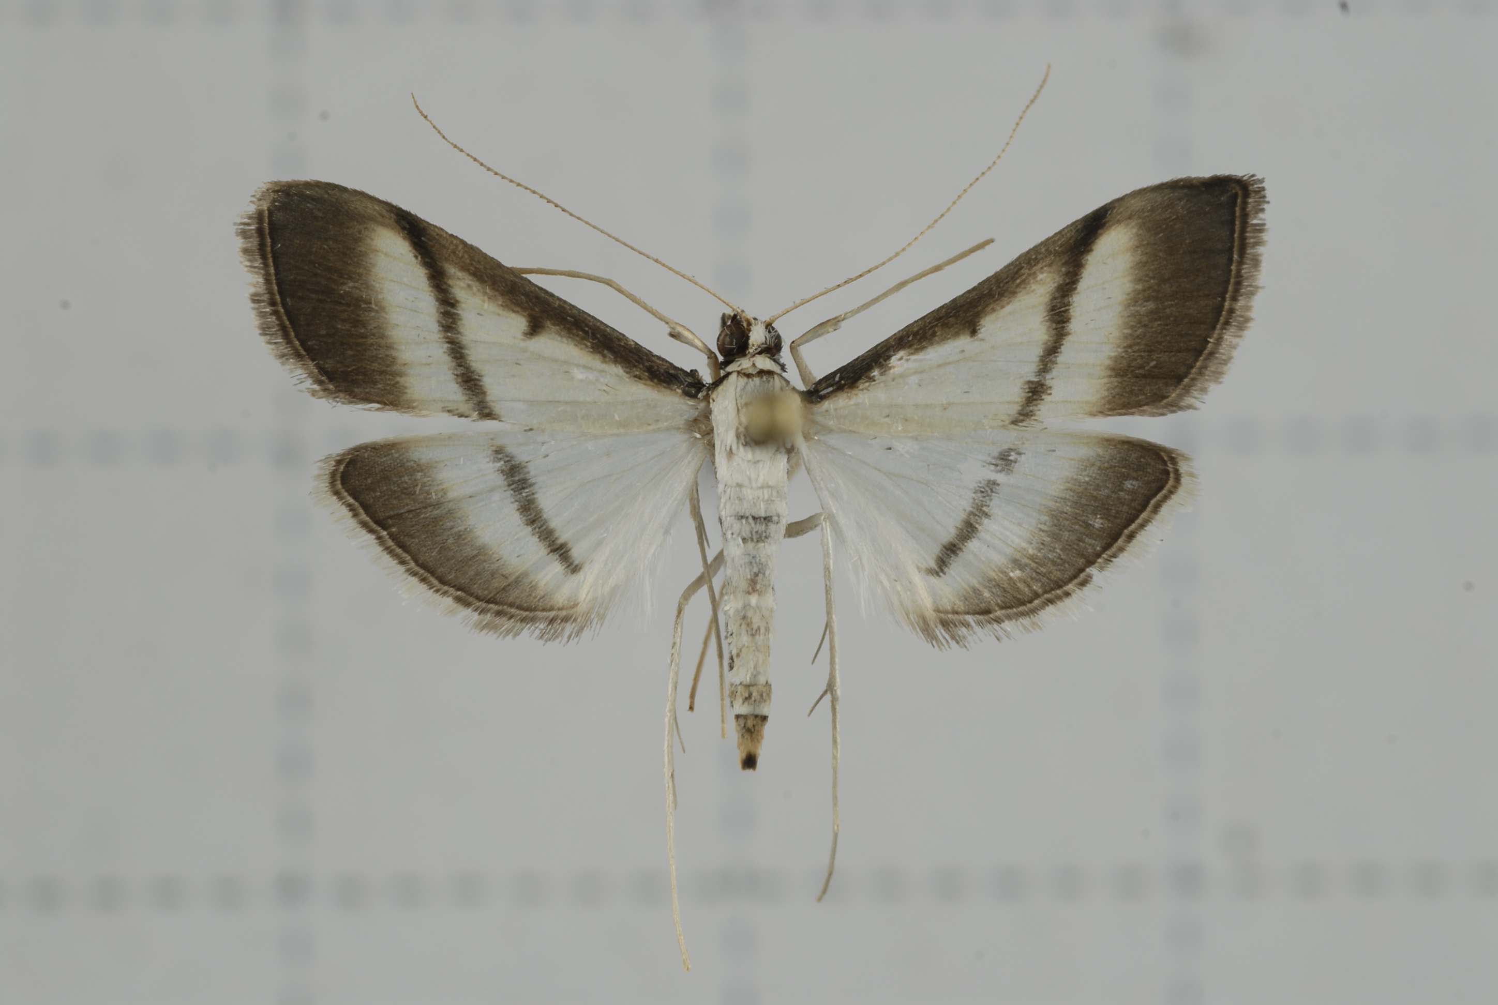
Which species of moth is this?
Bradina diagonalis
